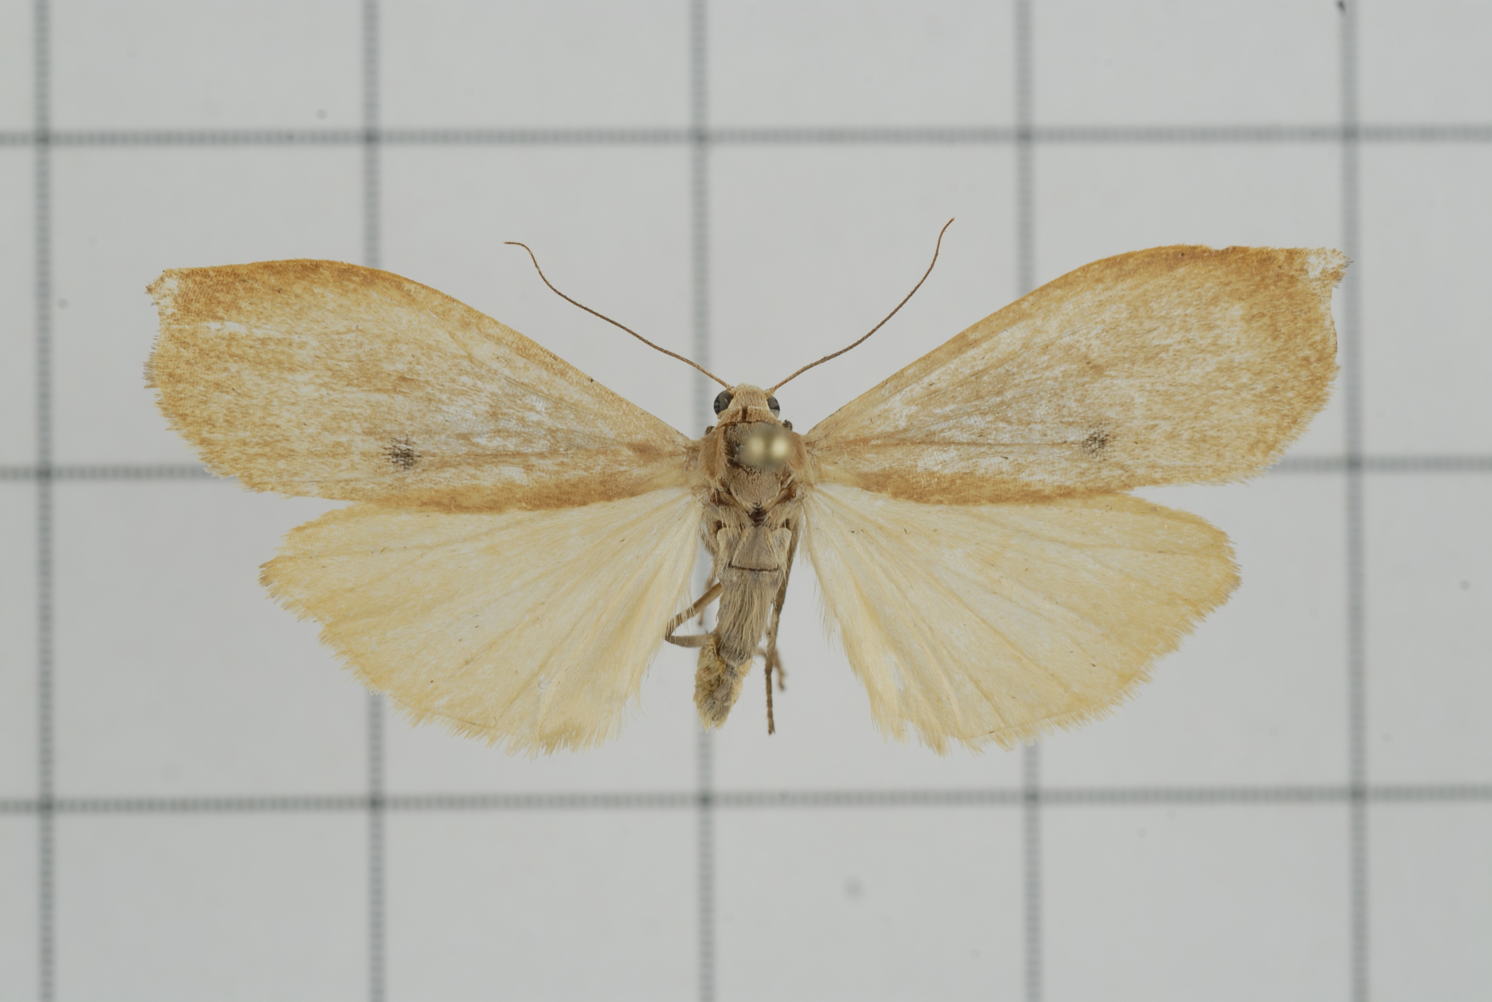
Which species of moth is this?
Manulea postmaculosa
